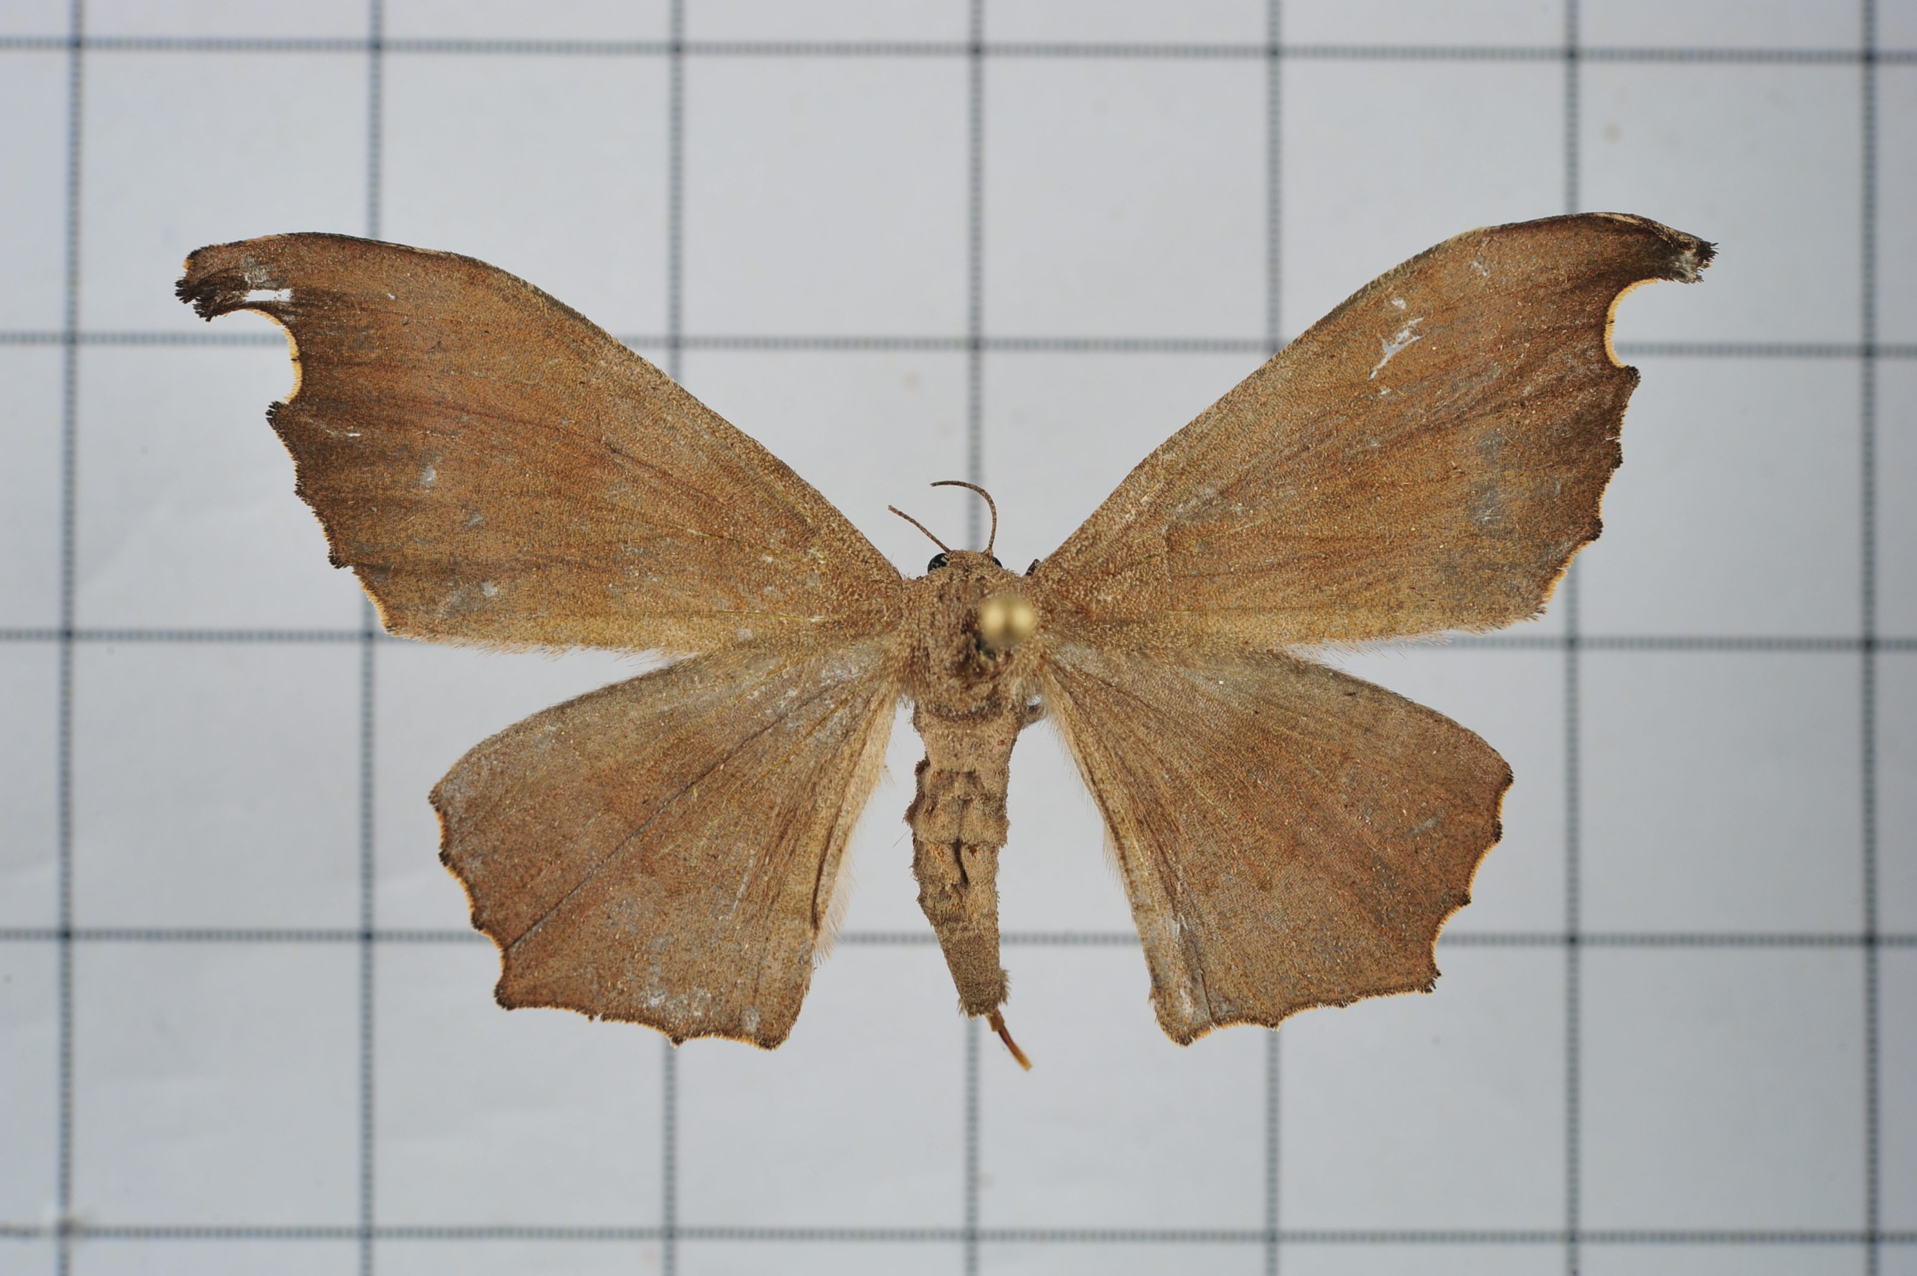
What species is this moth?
Hyposidra talaca talaca
